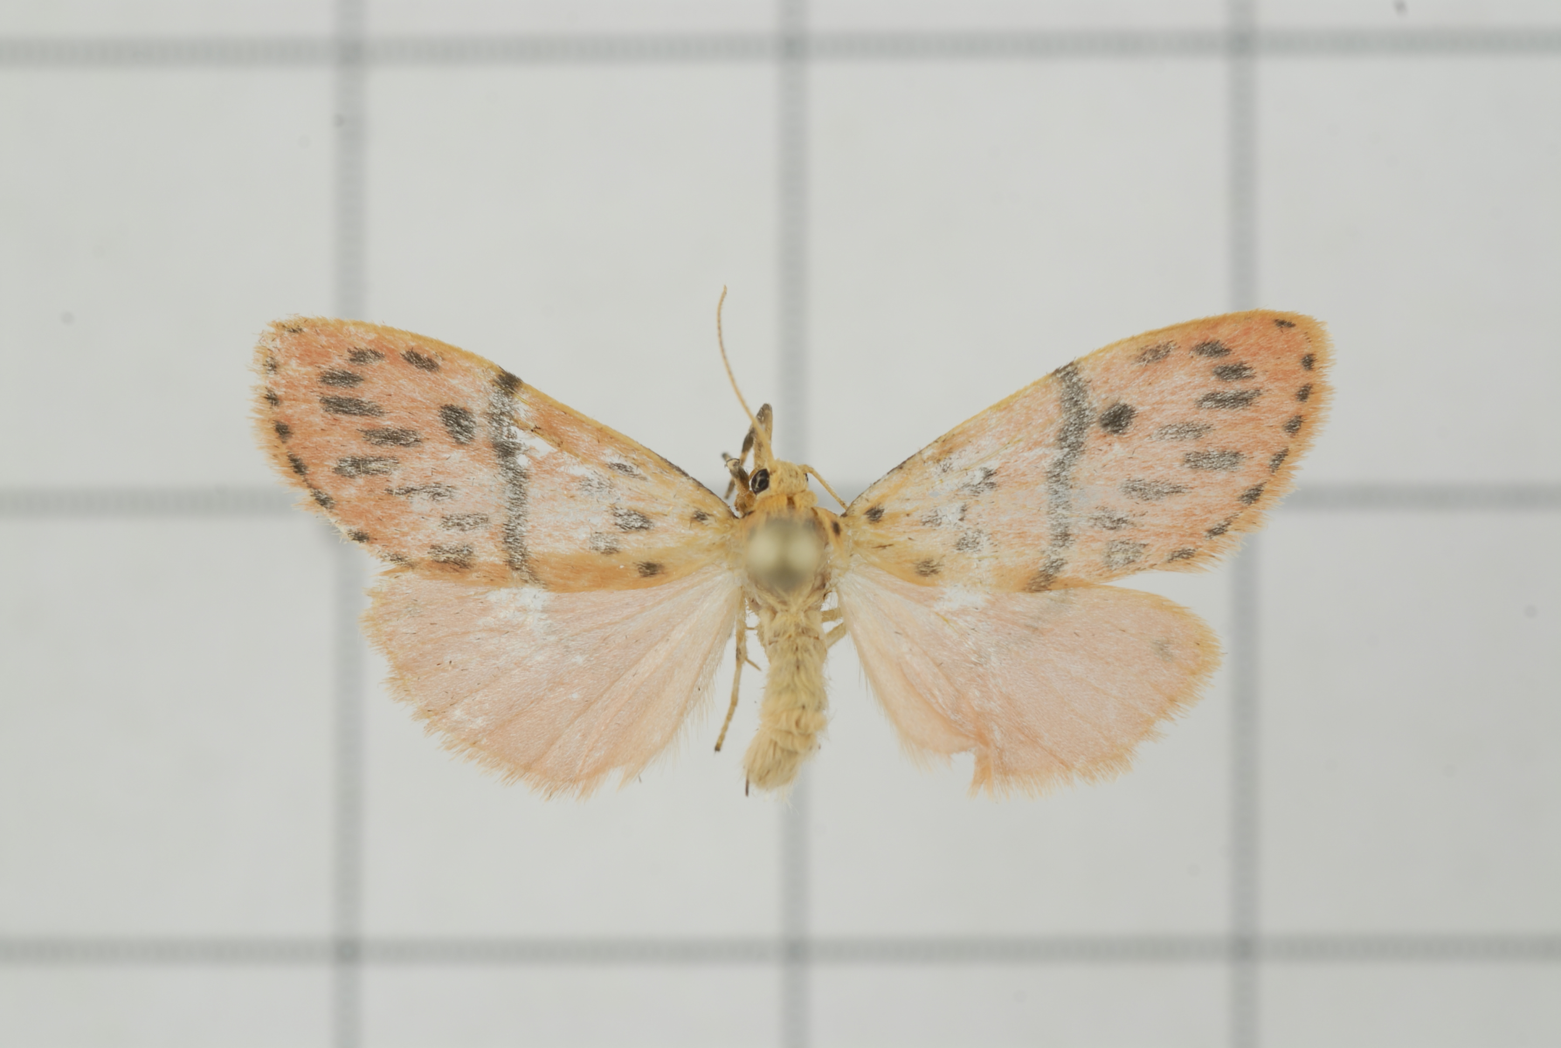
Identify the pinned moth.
Miltochrista arcuata
